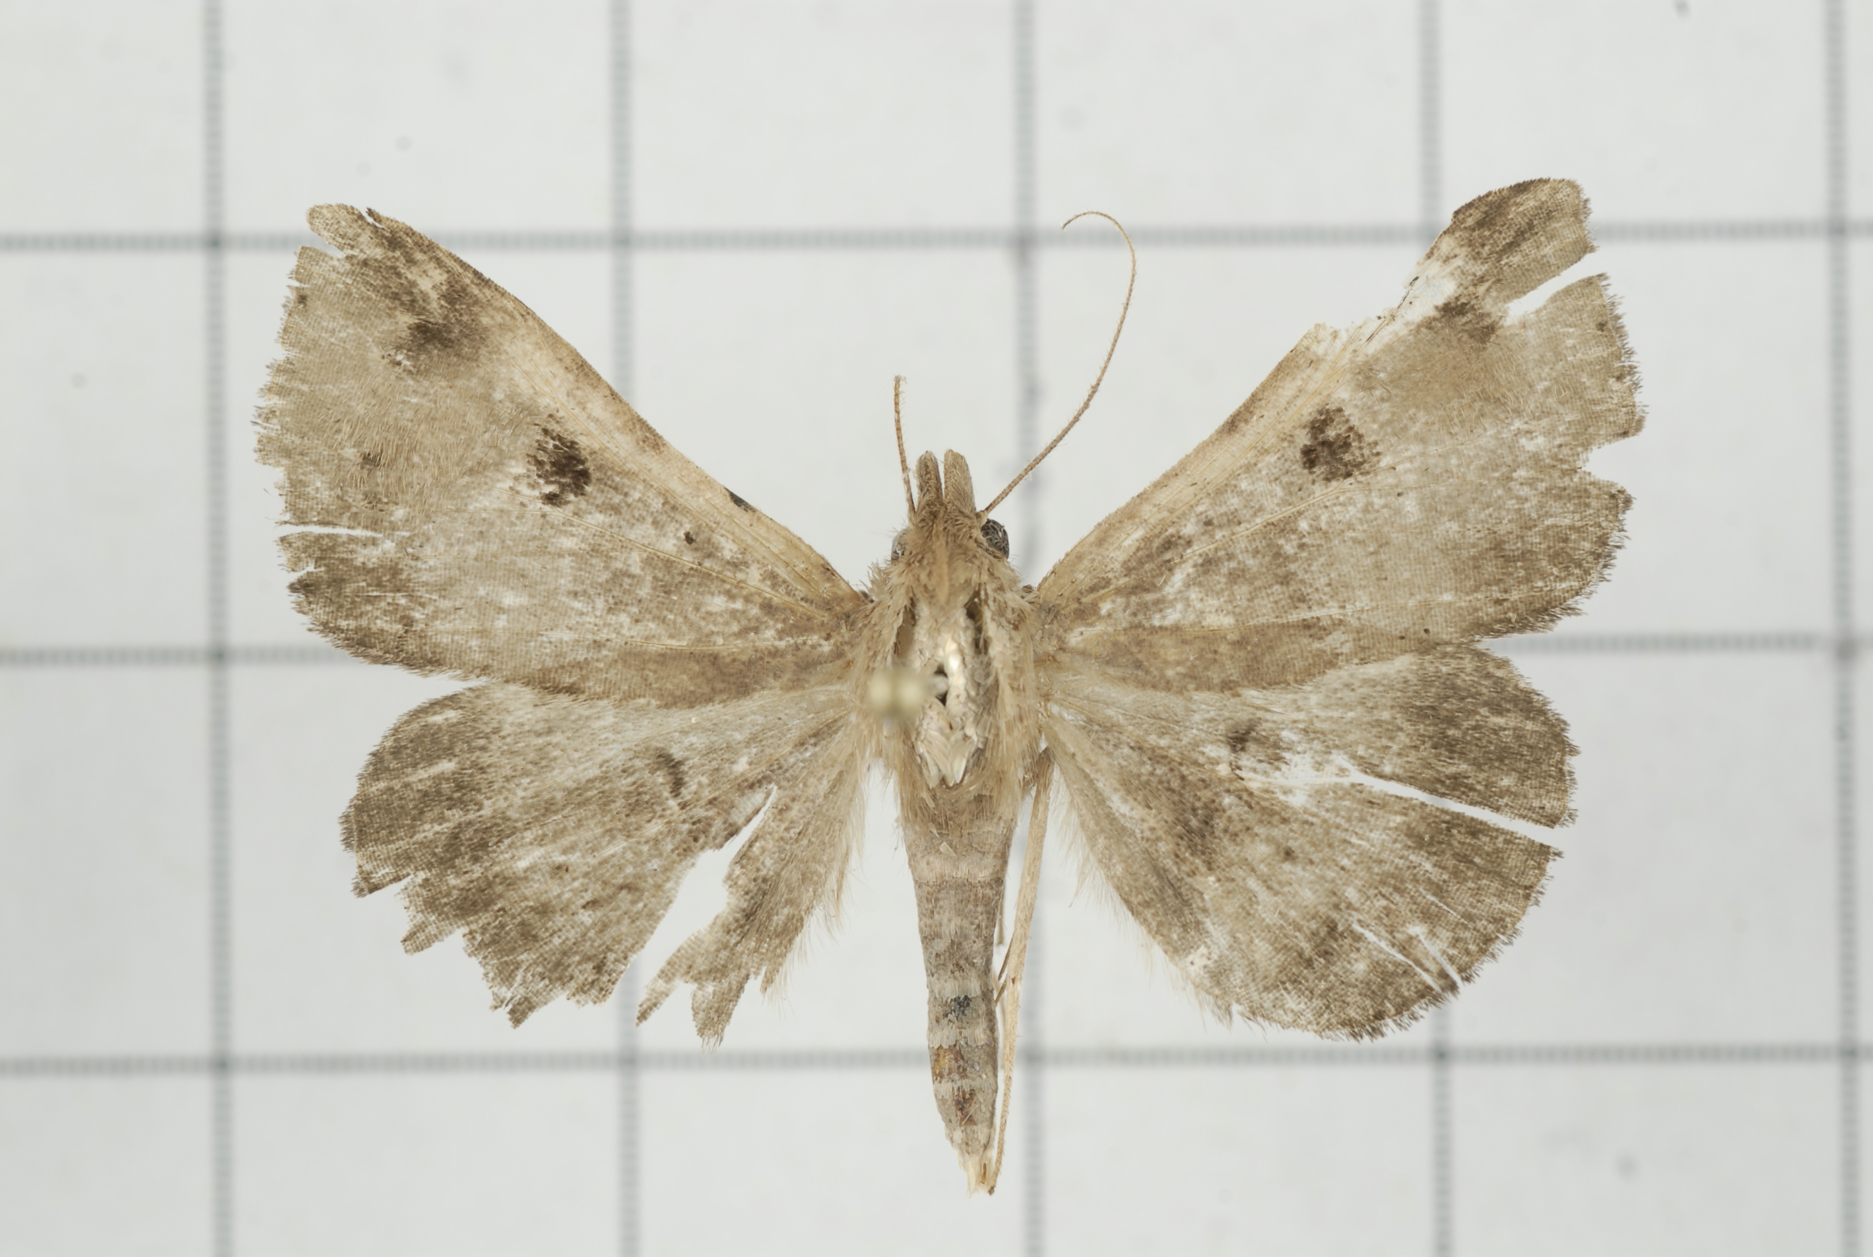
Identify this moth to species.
Mosopia punctilinea
